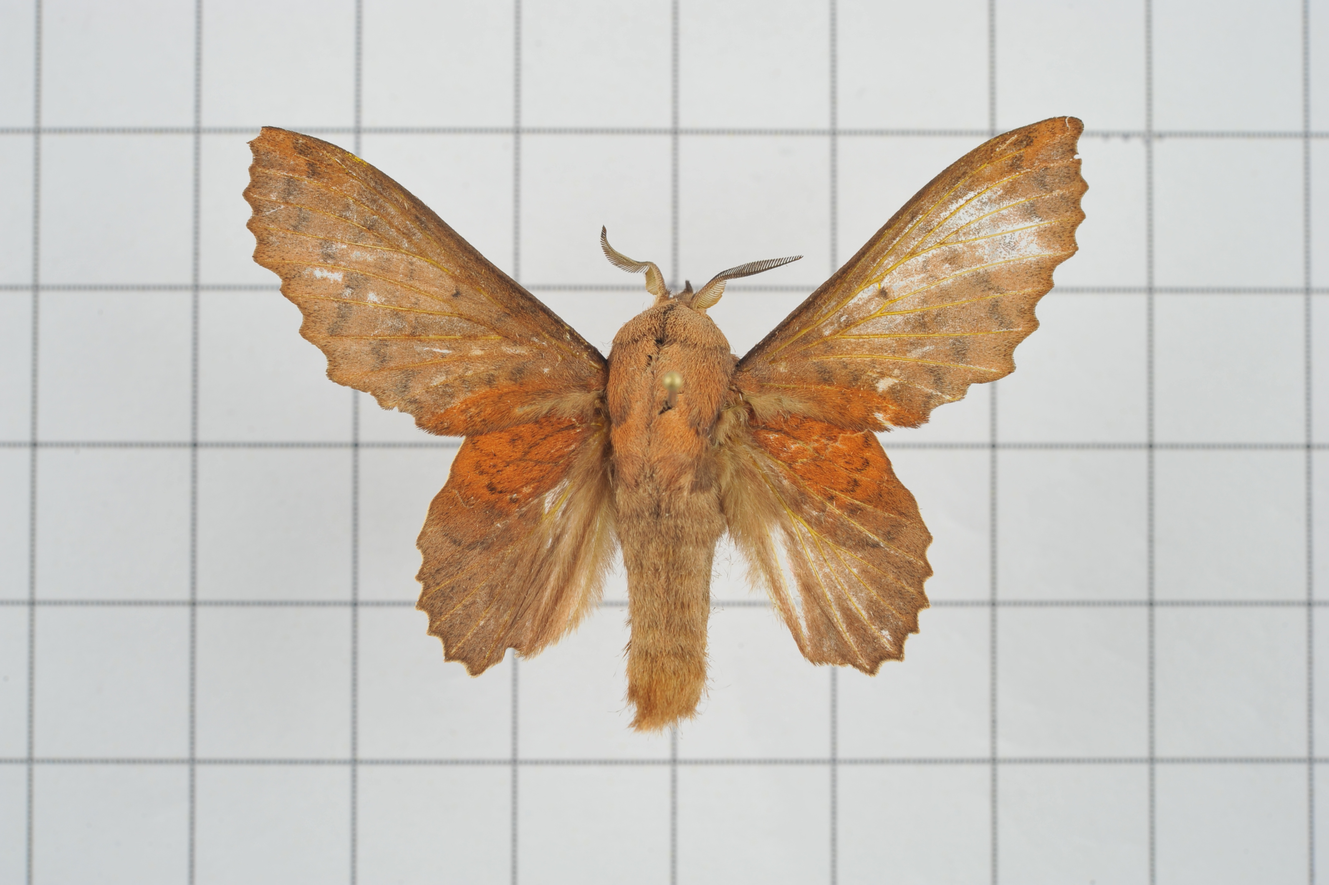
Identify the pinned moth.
Gastropacha horishana horishana
